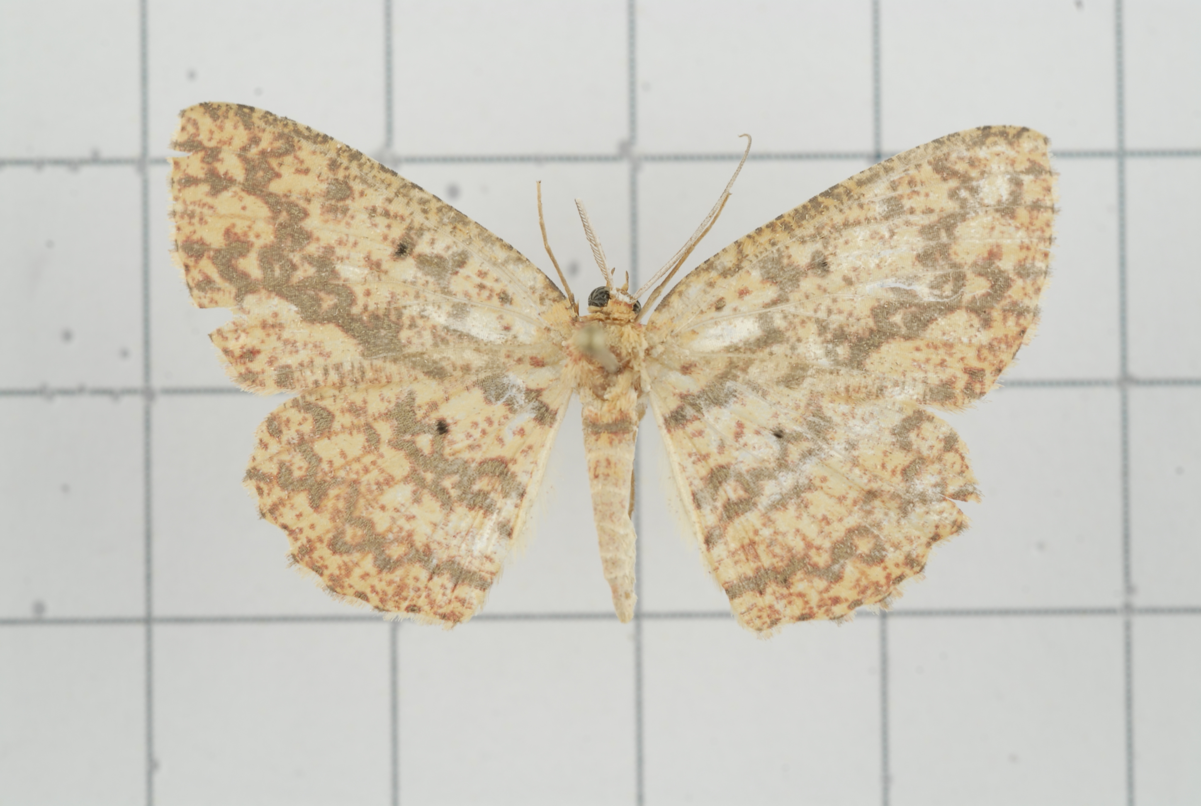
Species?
Borbacha pardaria
